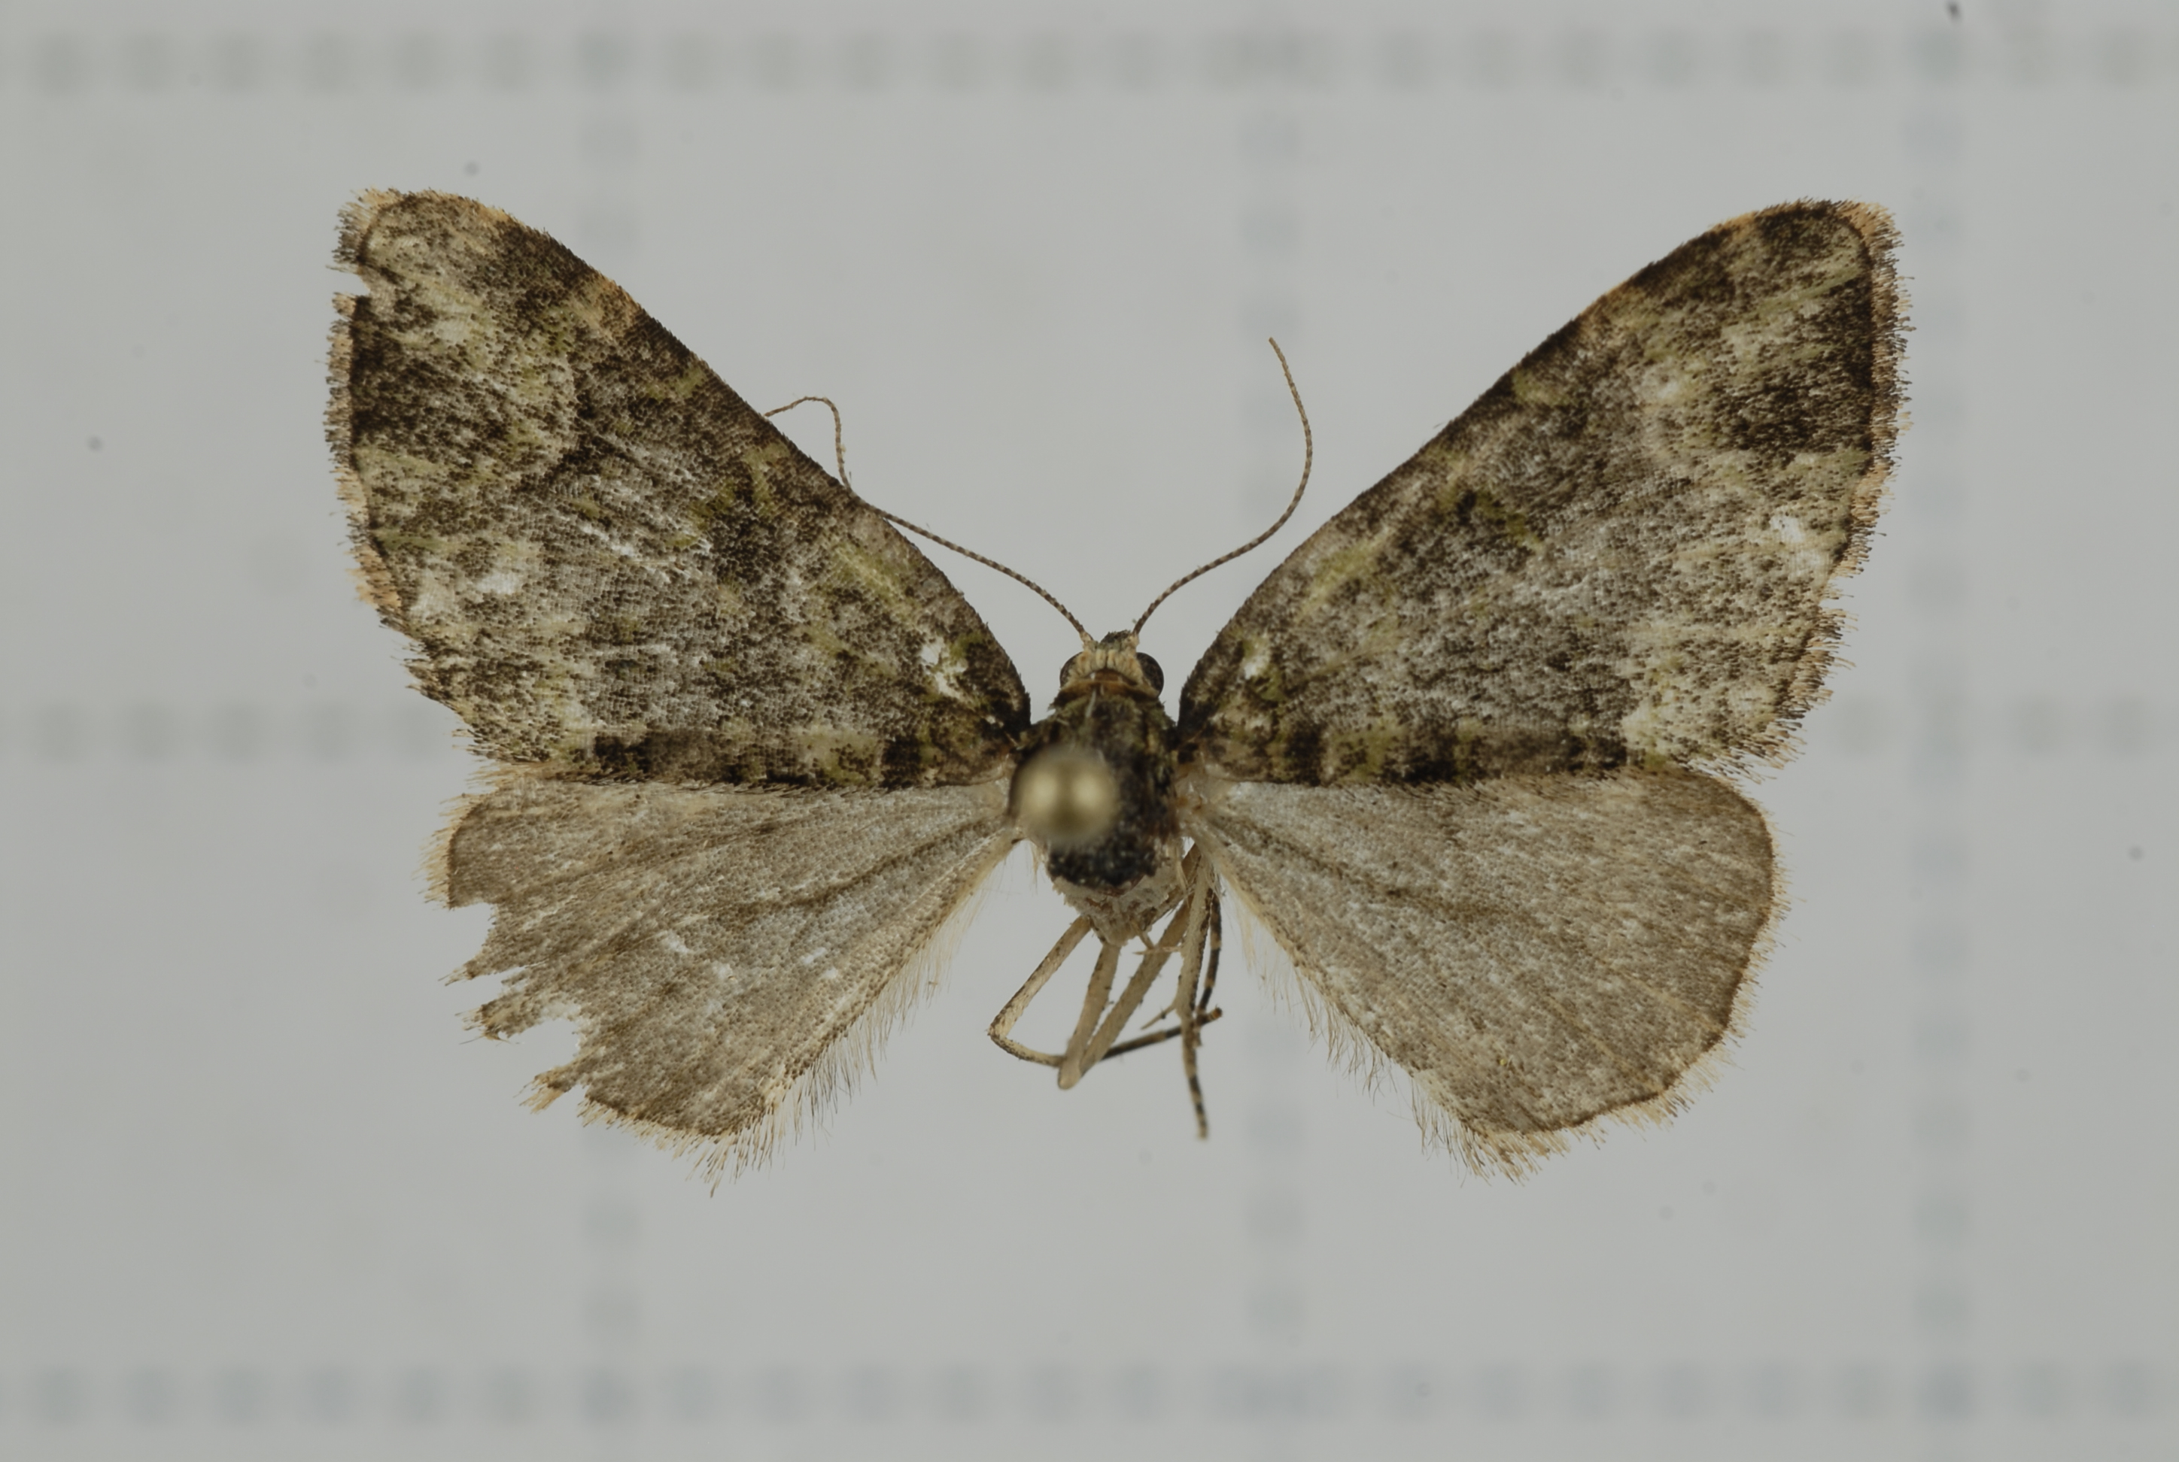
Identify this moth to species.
Apithecia viridata wilemani
